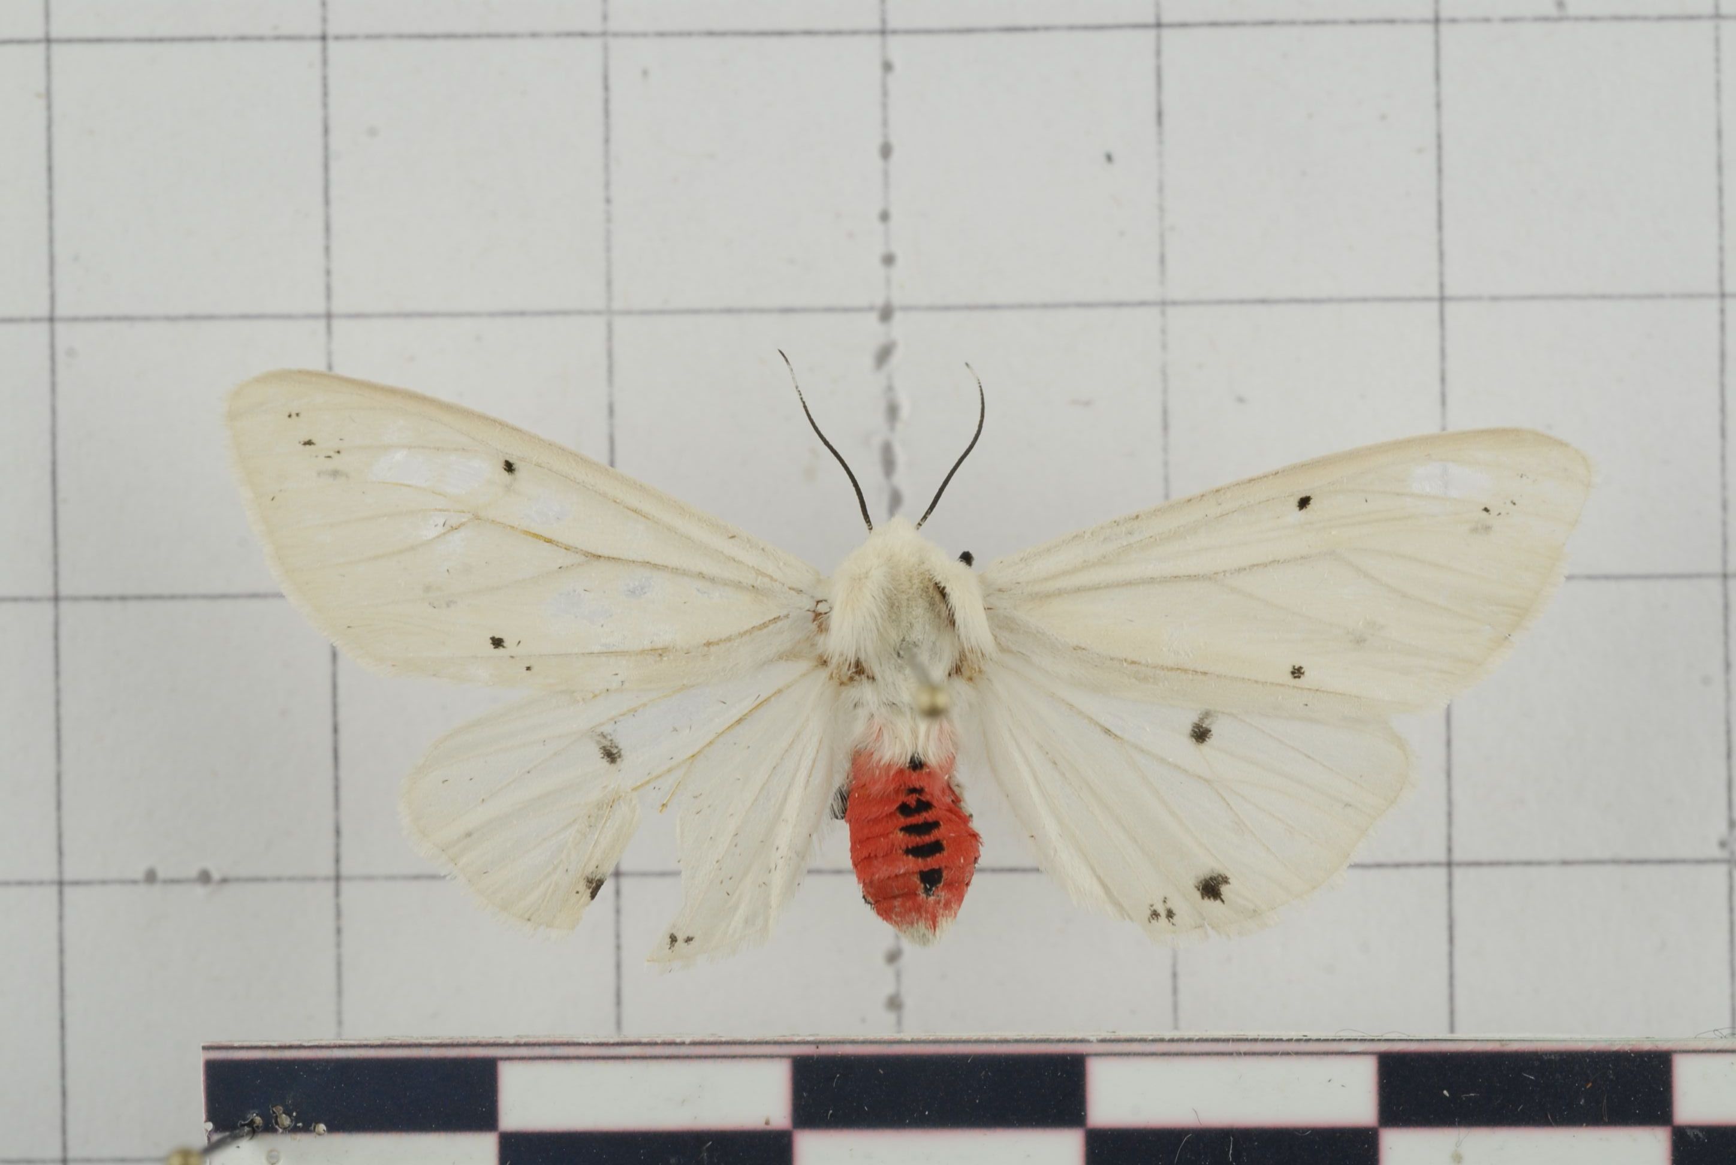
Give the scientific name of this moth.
Spilarctia subcarnea
